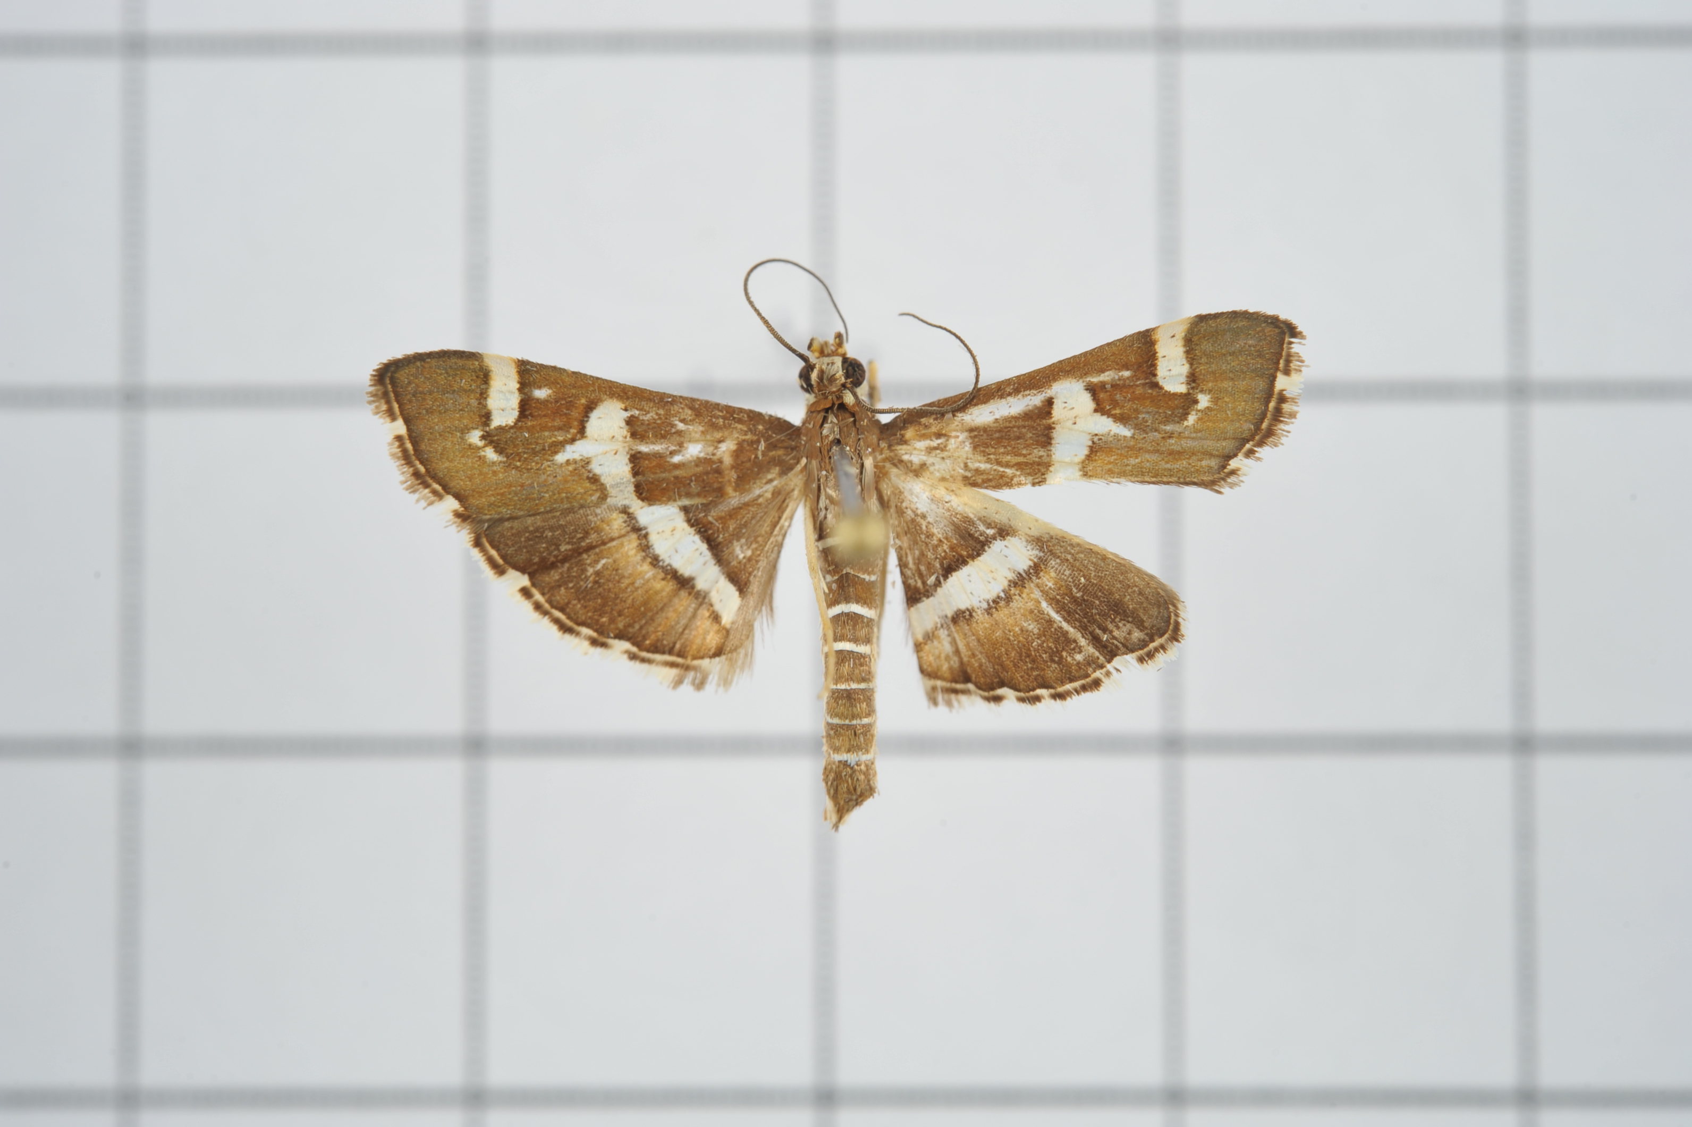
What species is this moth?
Spoladea recurvalis
